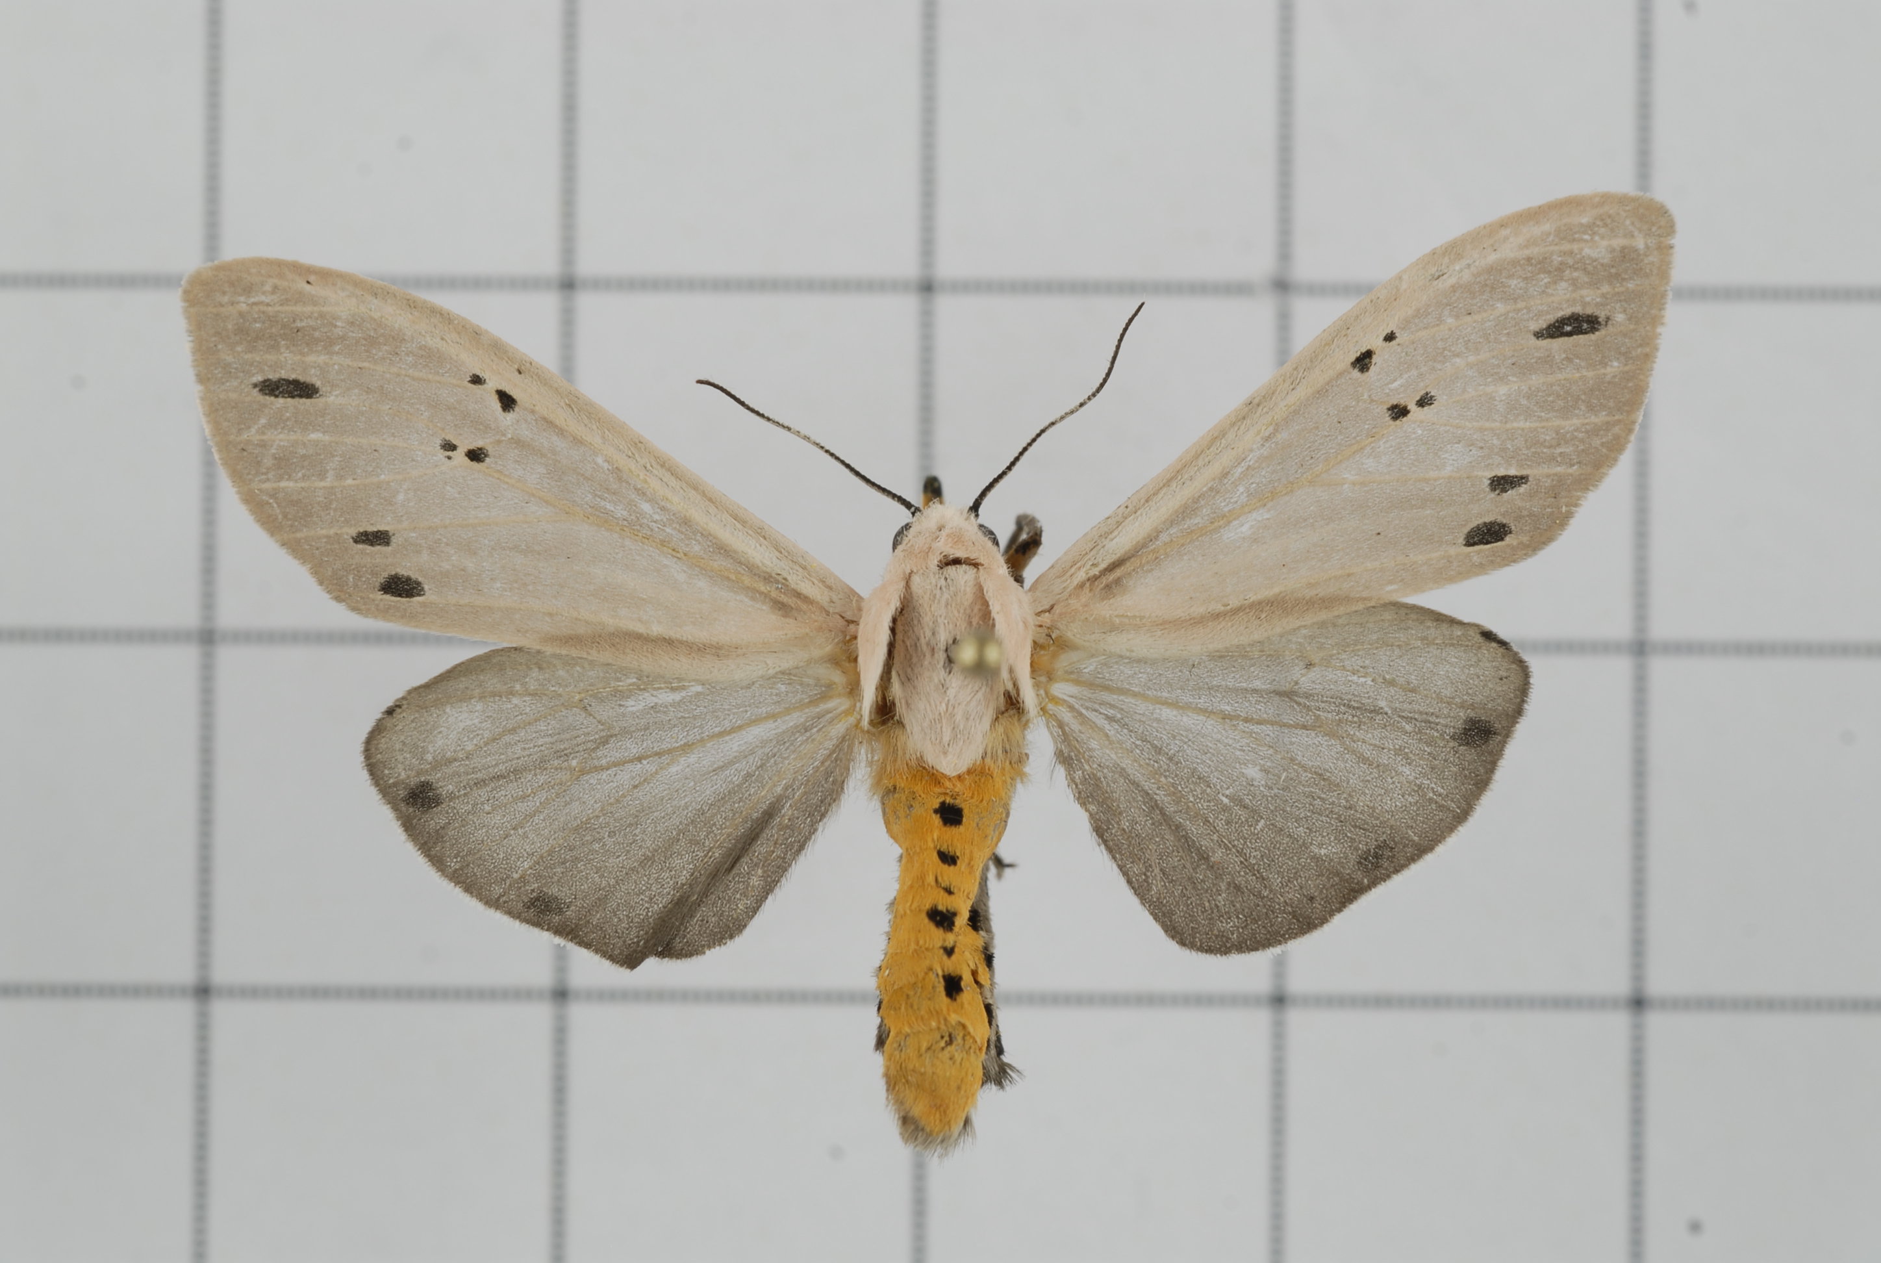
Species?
Creatonotos transiens koni
